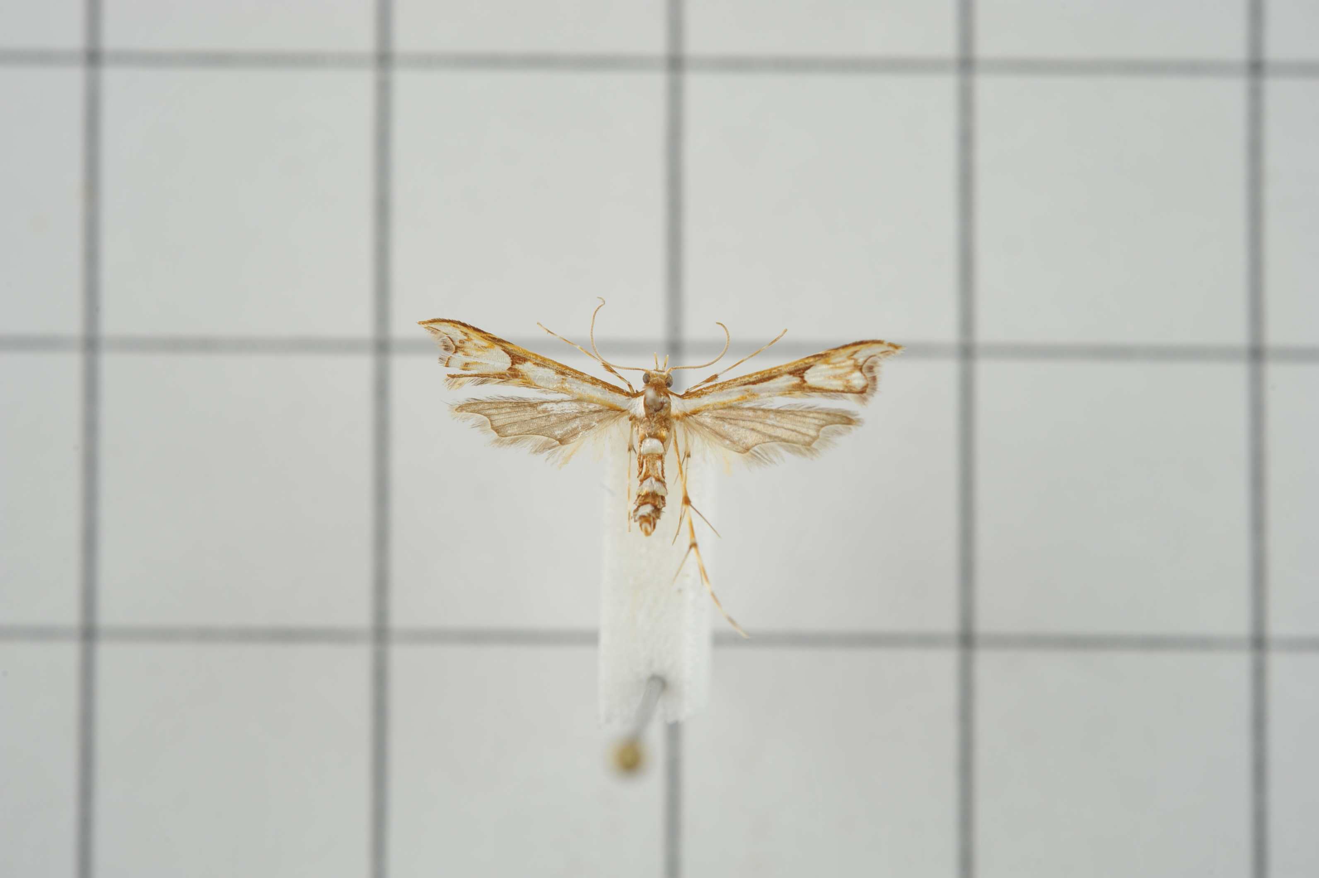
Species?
Ochyrotica connexiva
